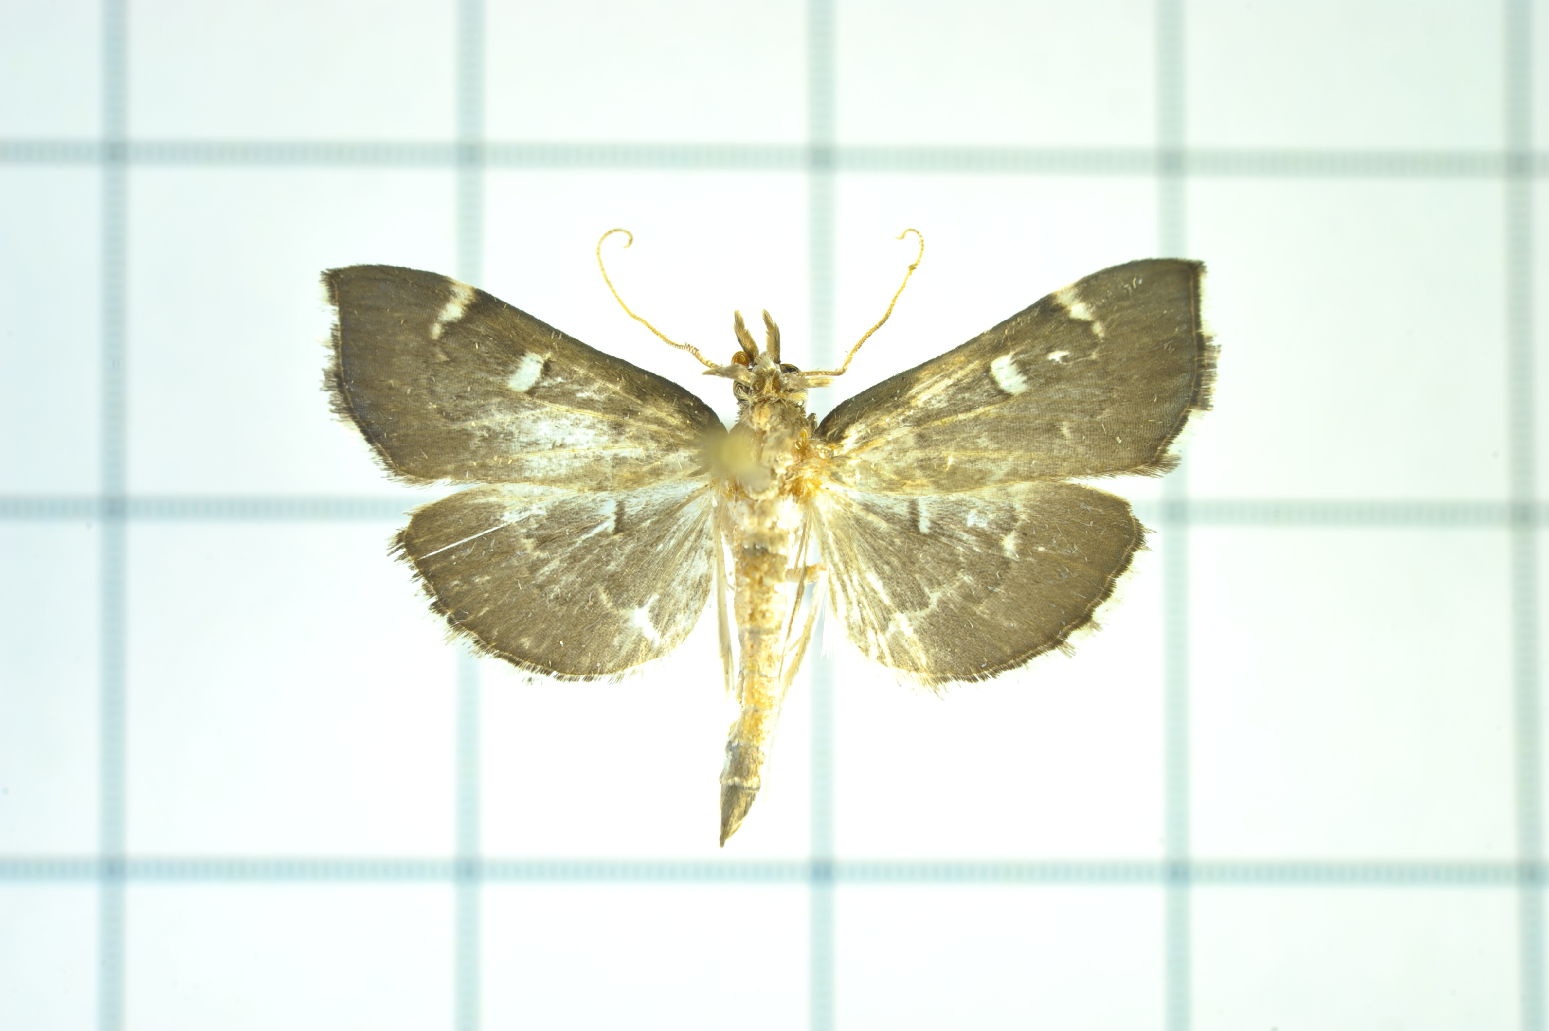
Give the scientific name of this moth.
Protonoceras capitalis
